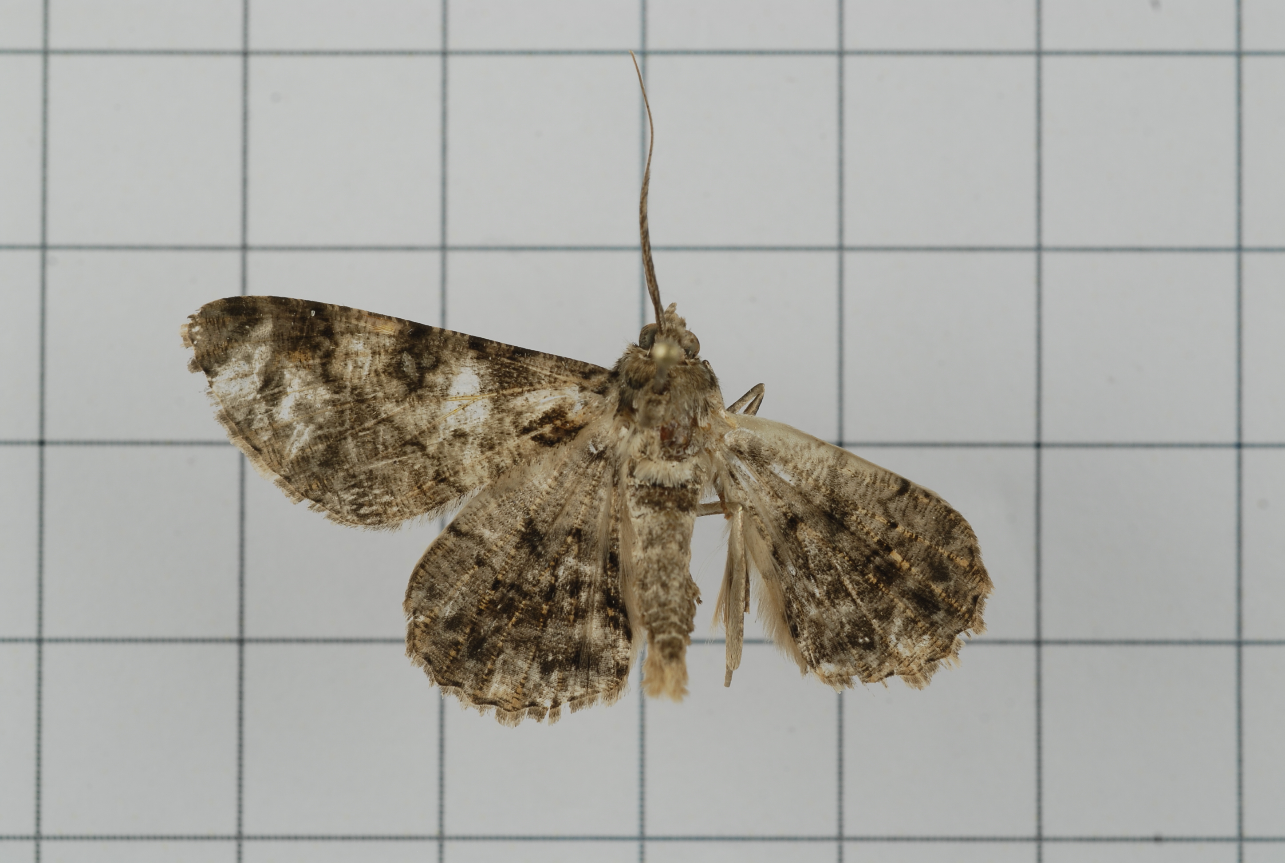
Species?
Cleora alienaria
